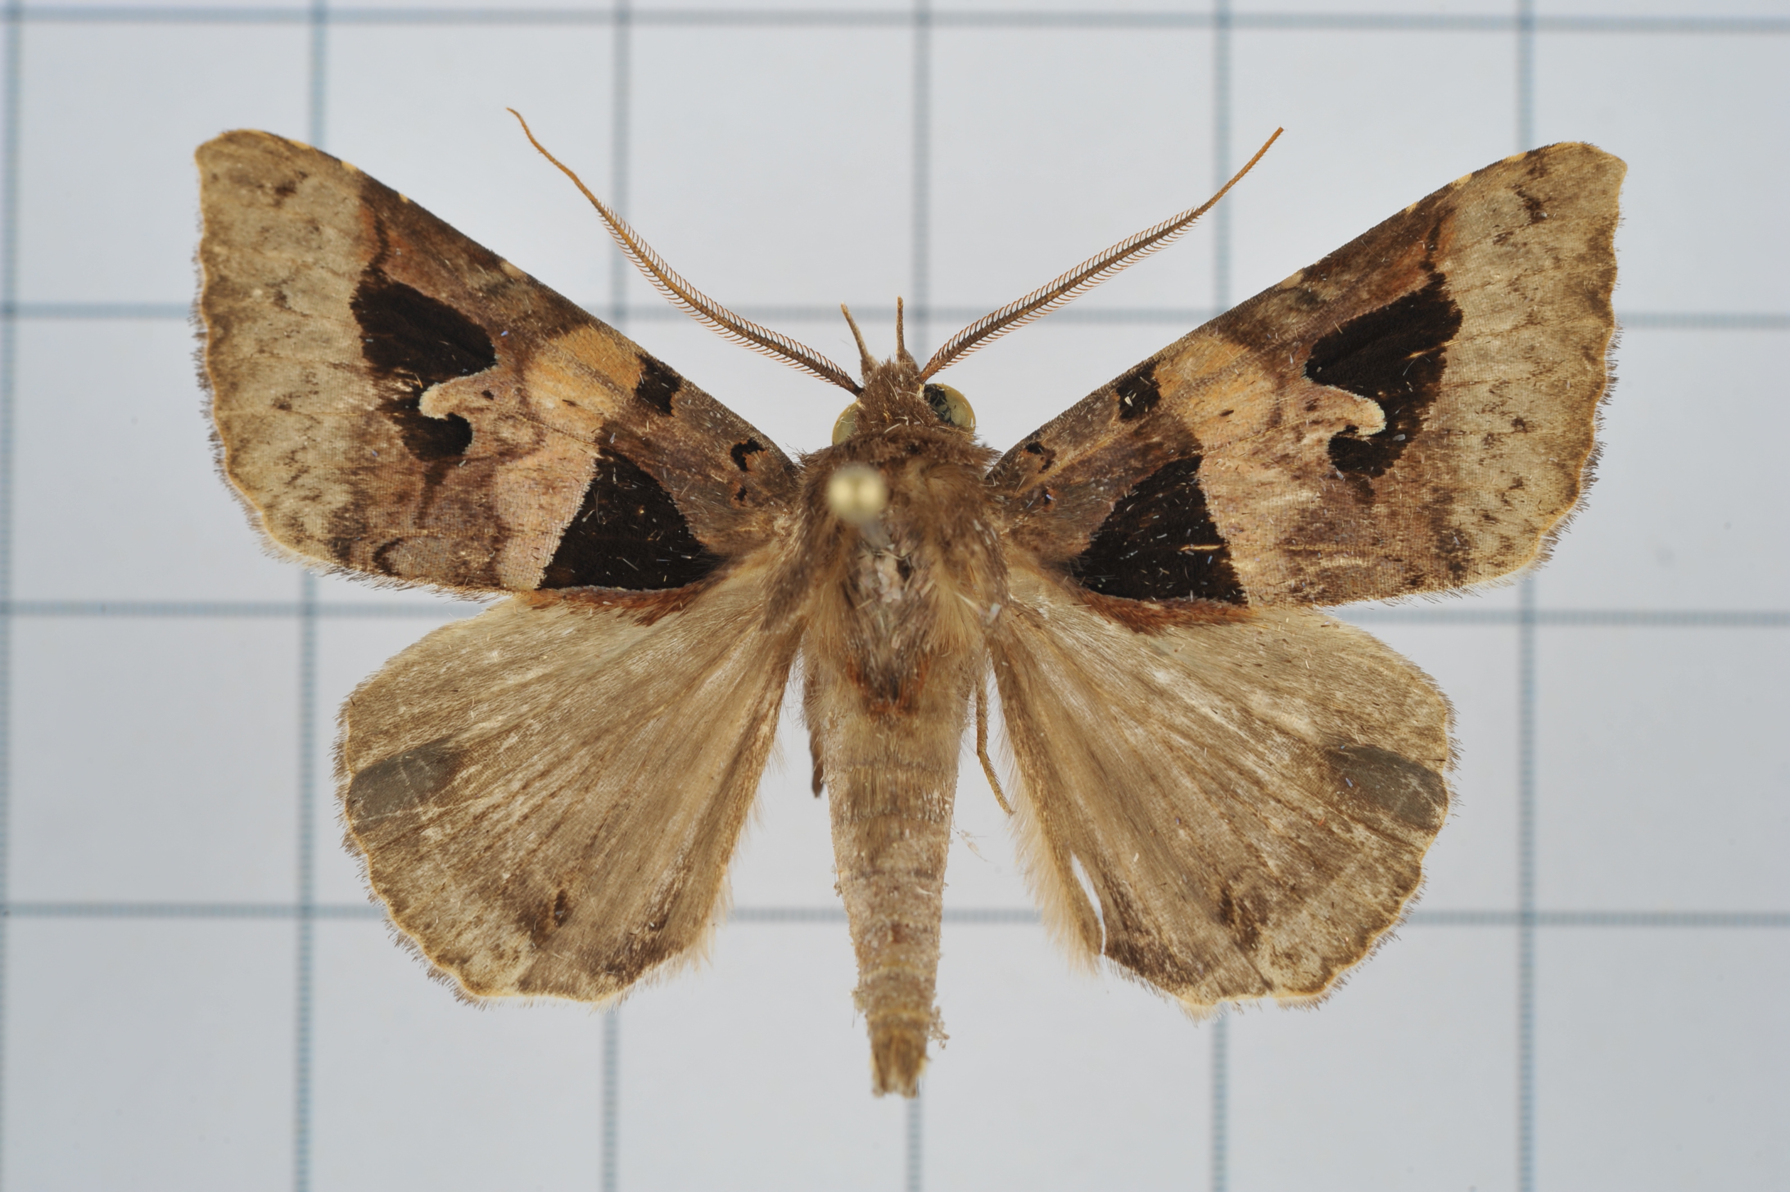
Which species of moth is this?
Avatha chinensis
